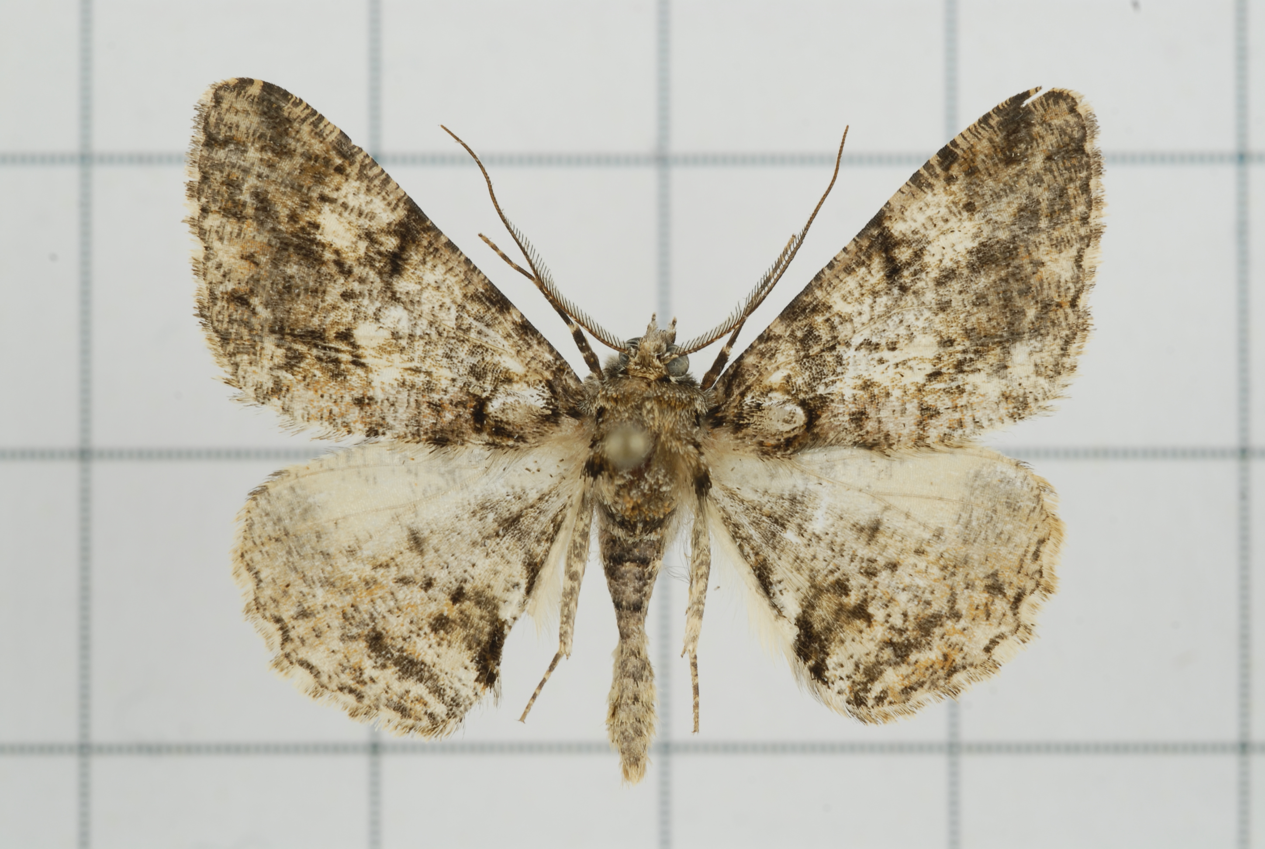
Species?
Alcis taiwanovariegata
